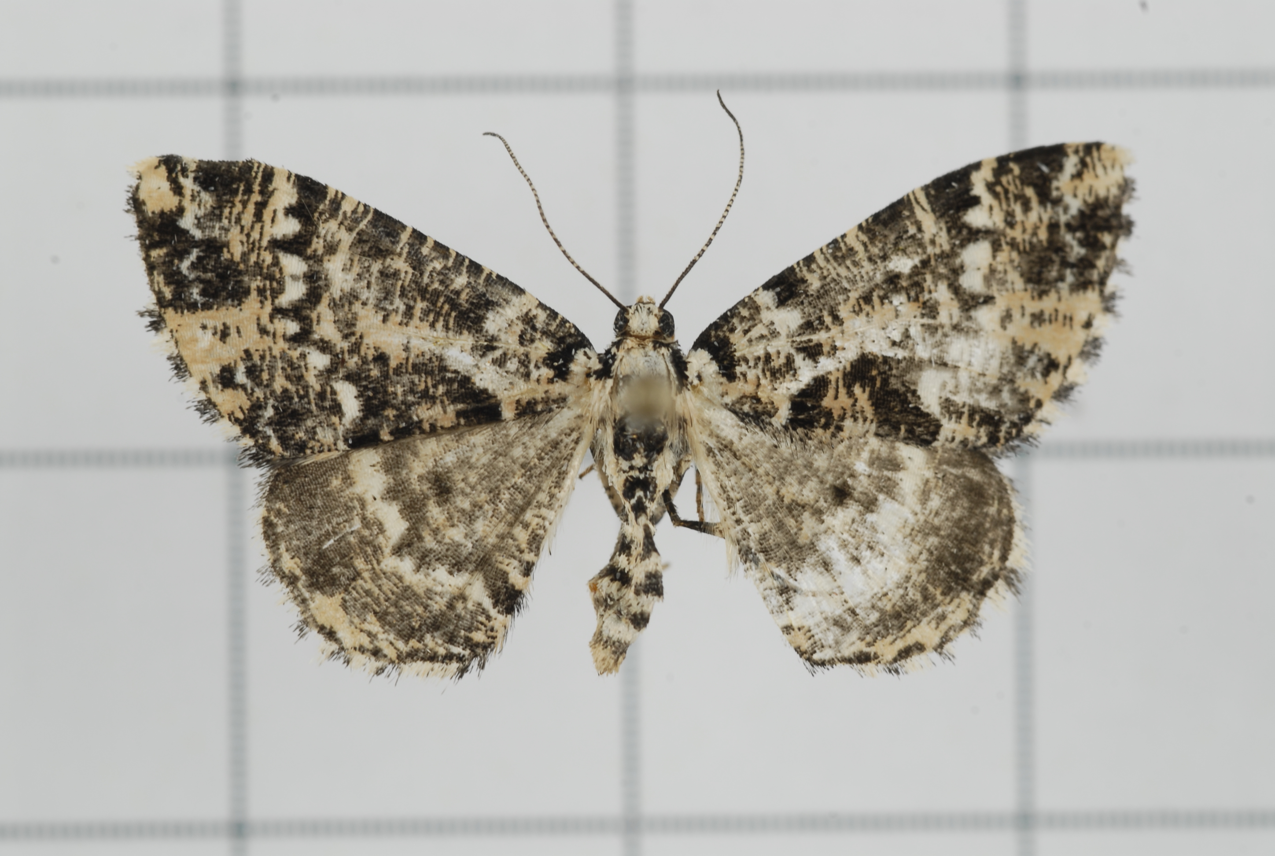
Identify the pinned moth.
Prochasma squalida
